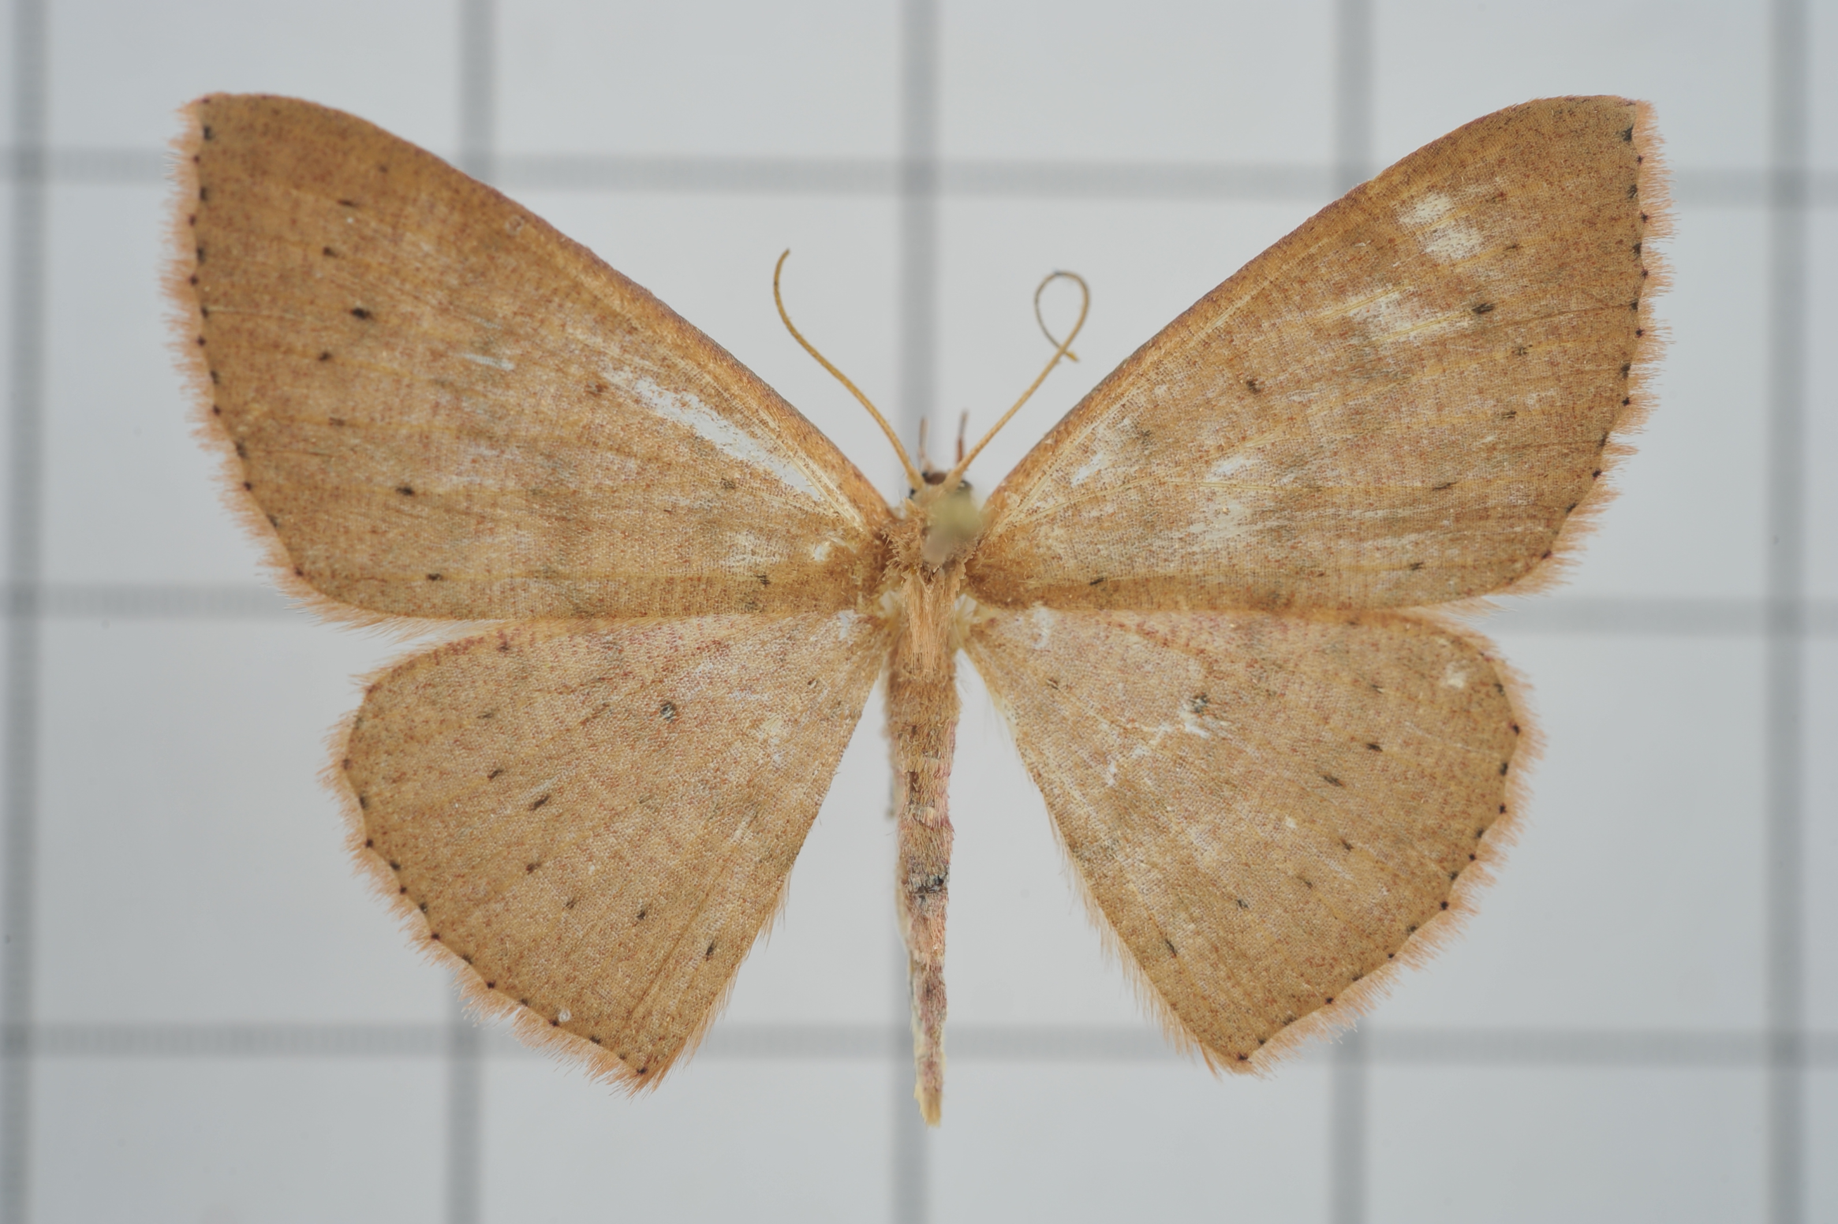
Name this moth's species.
Perixera absconditaria
